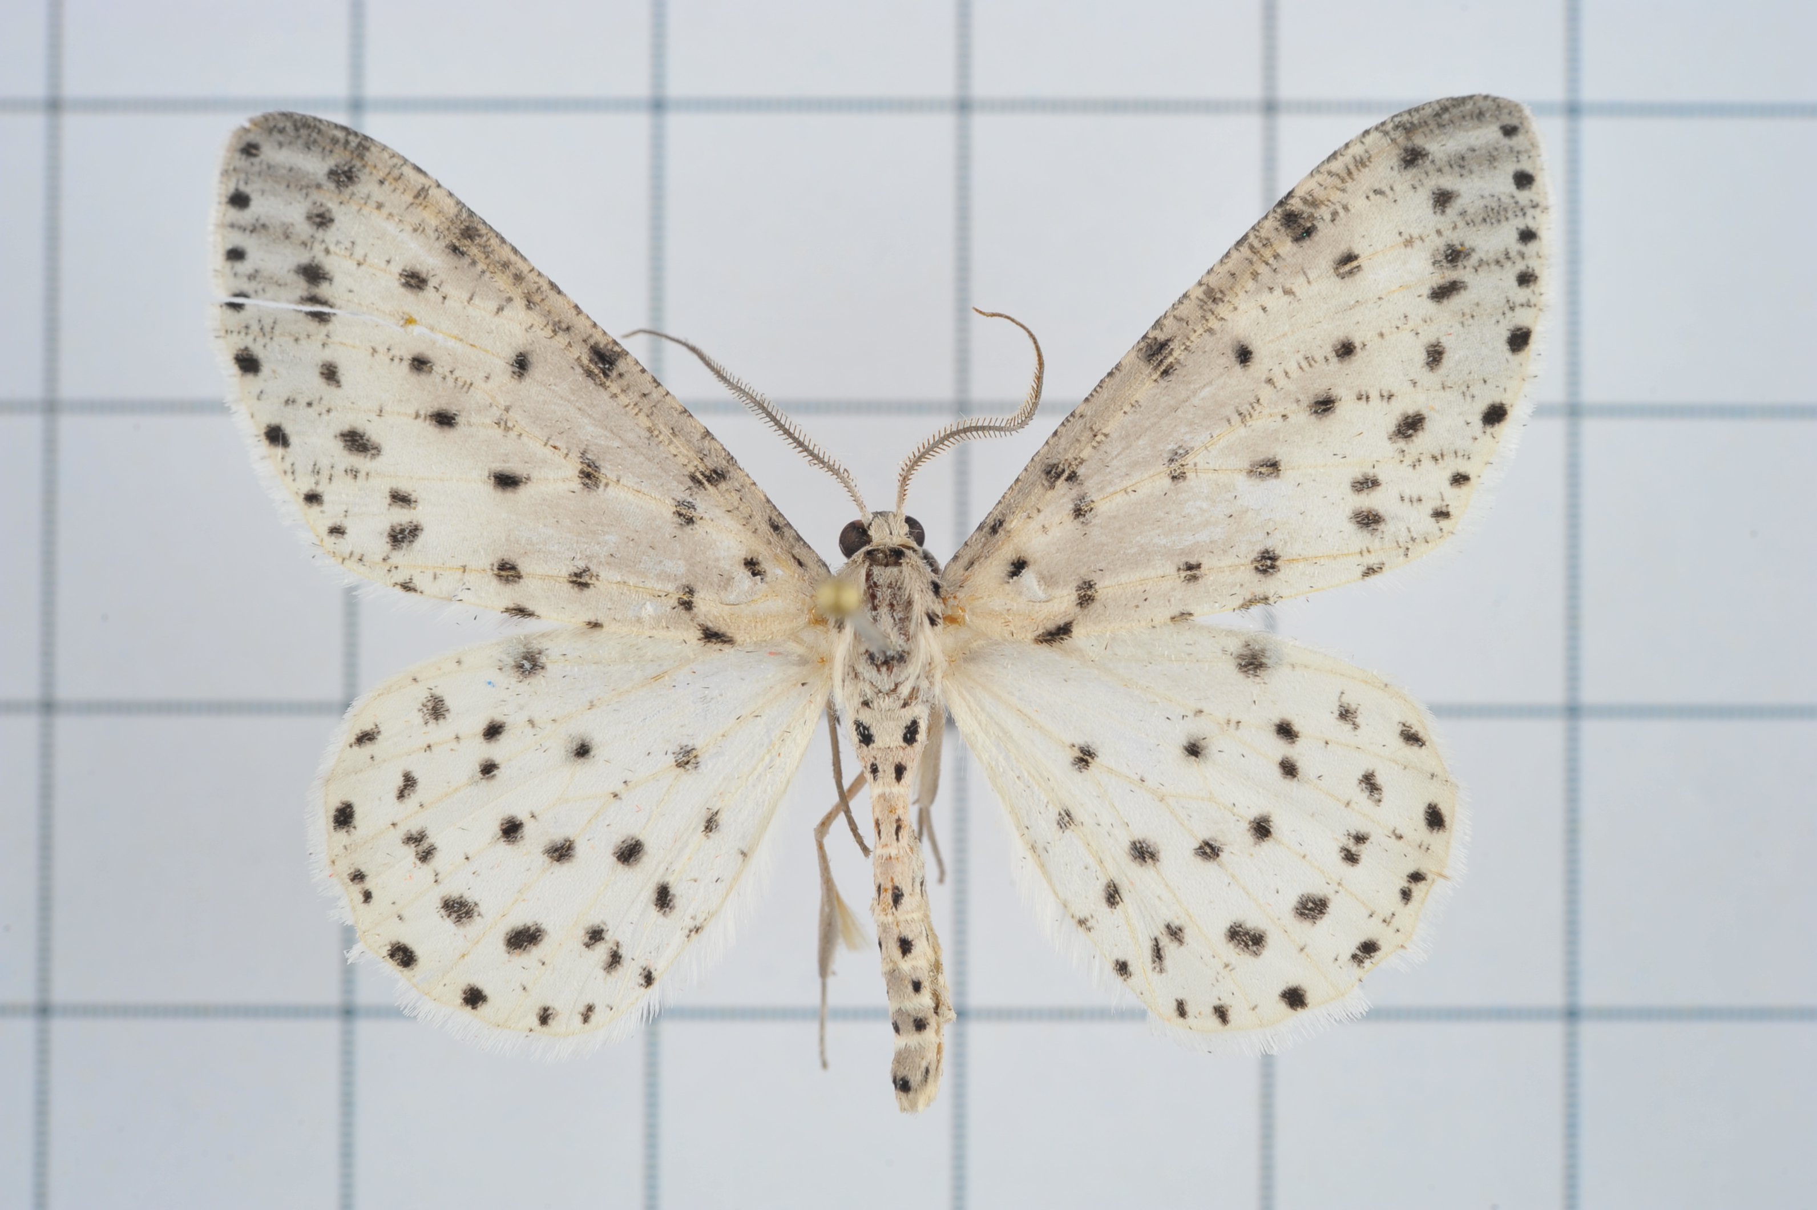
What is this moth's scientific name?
Xenoplia trivialis
